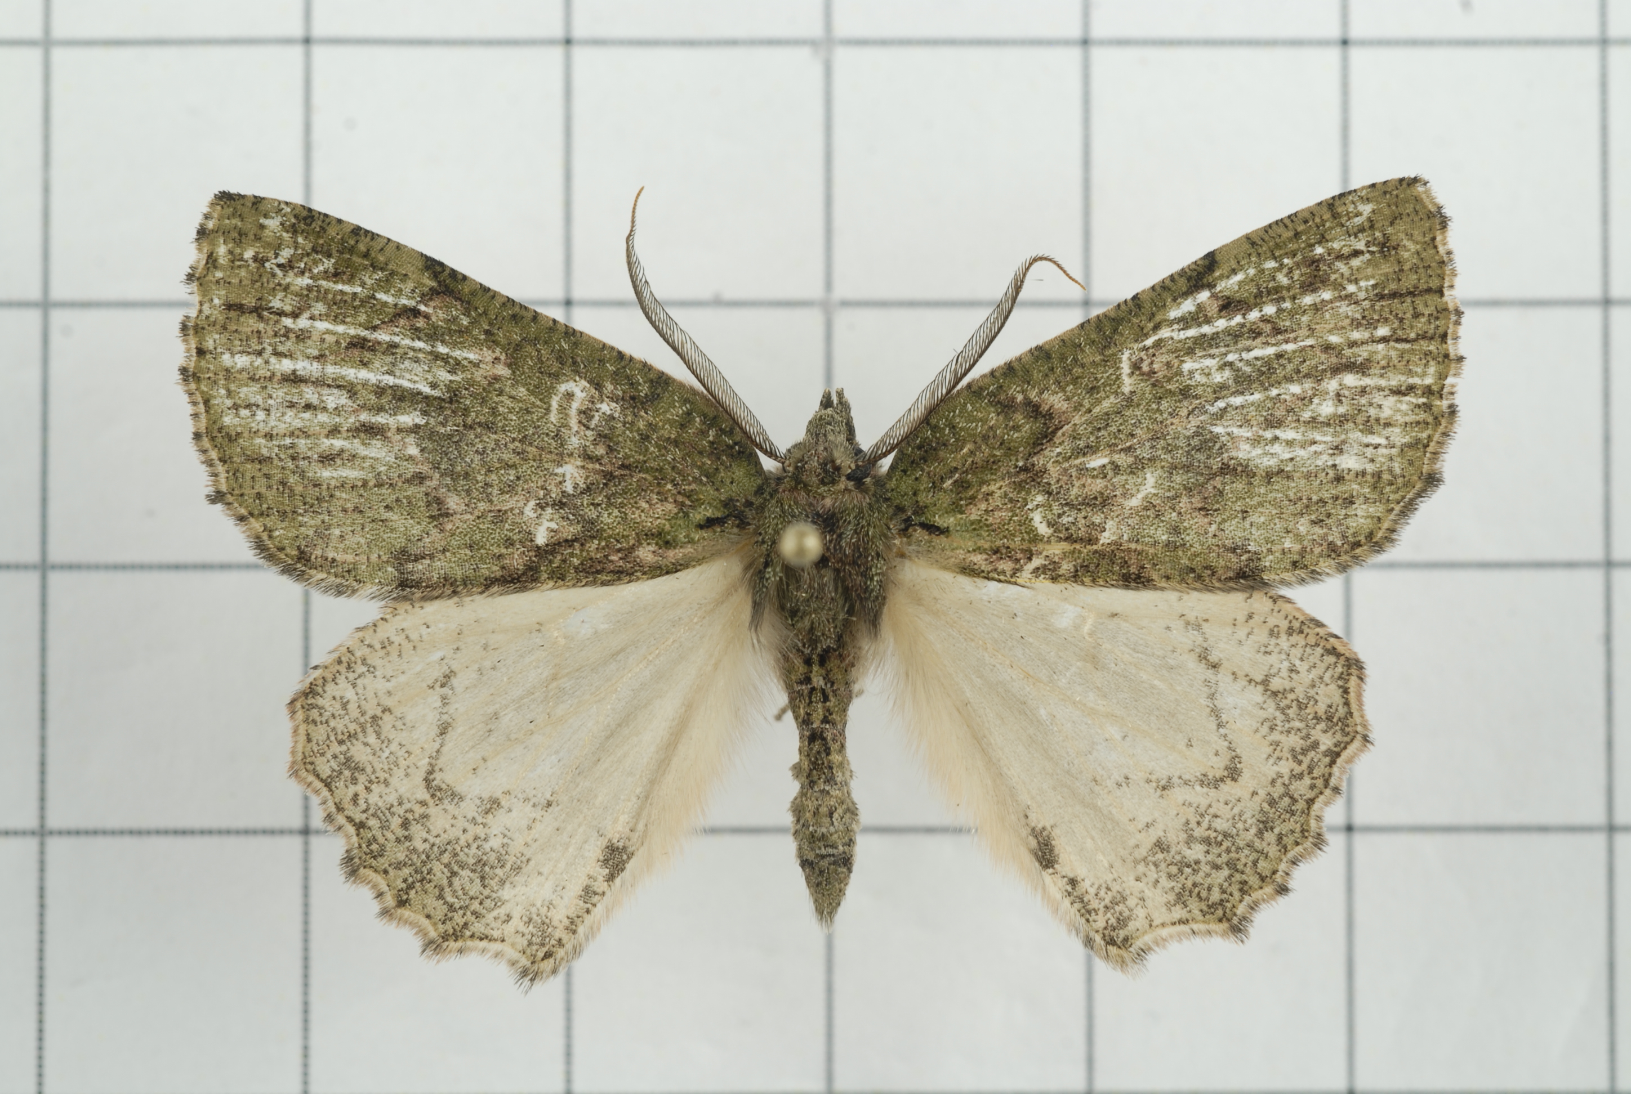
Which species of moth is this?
Dindica kishidai
